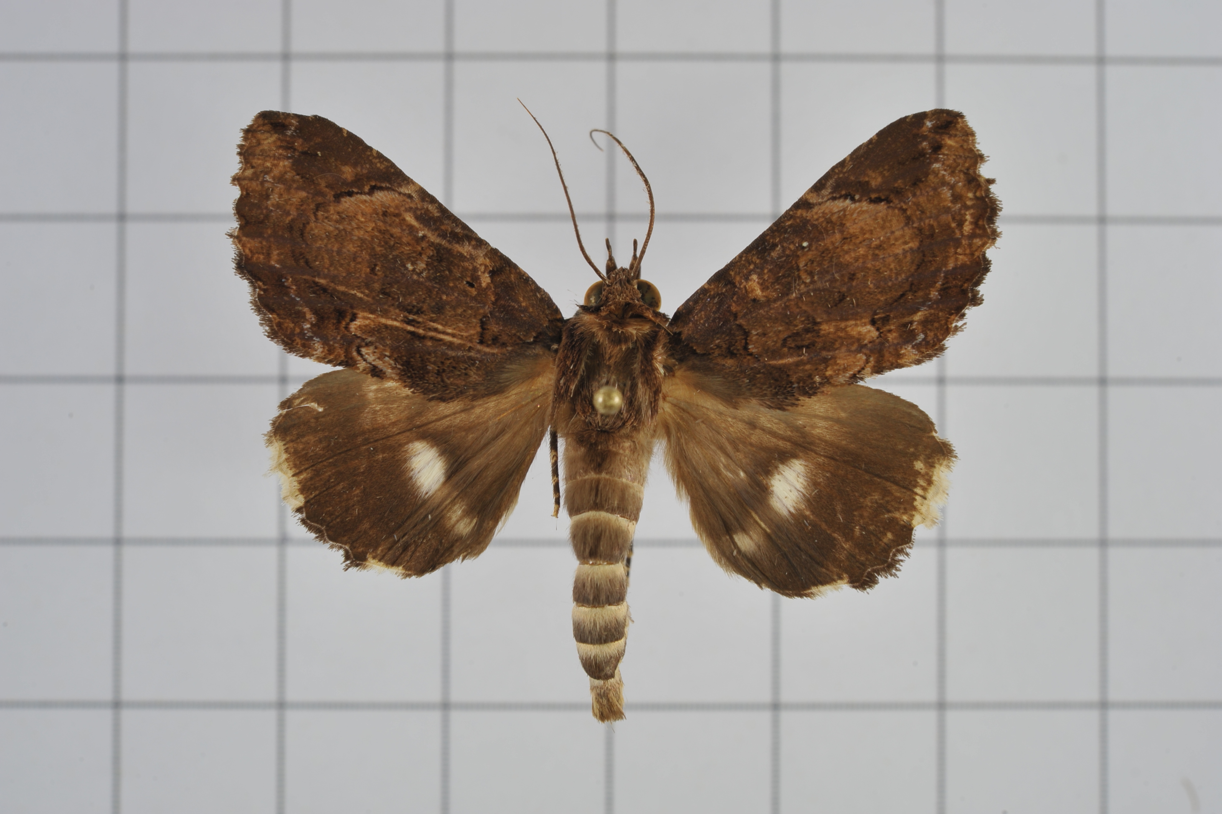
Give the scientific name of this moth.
Ercheia cyllaria
